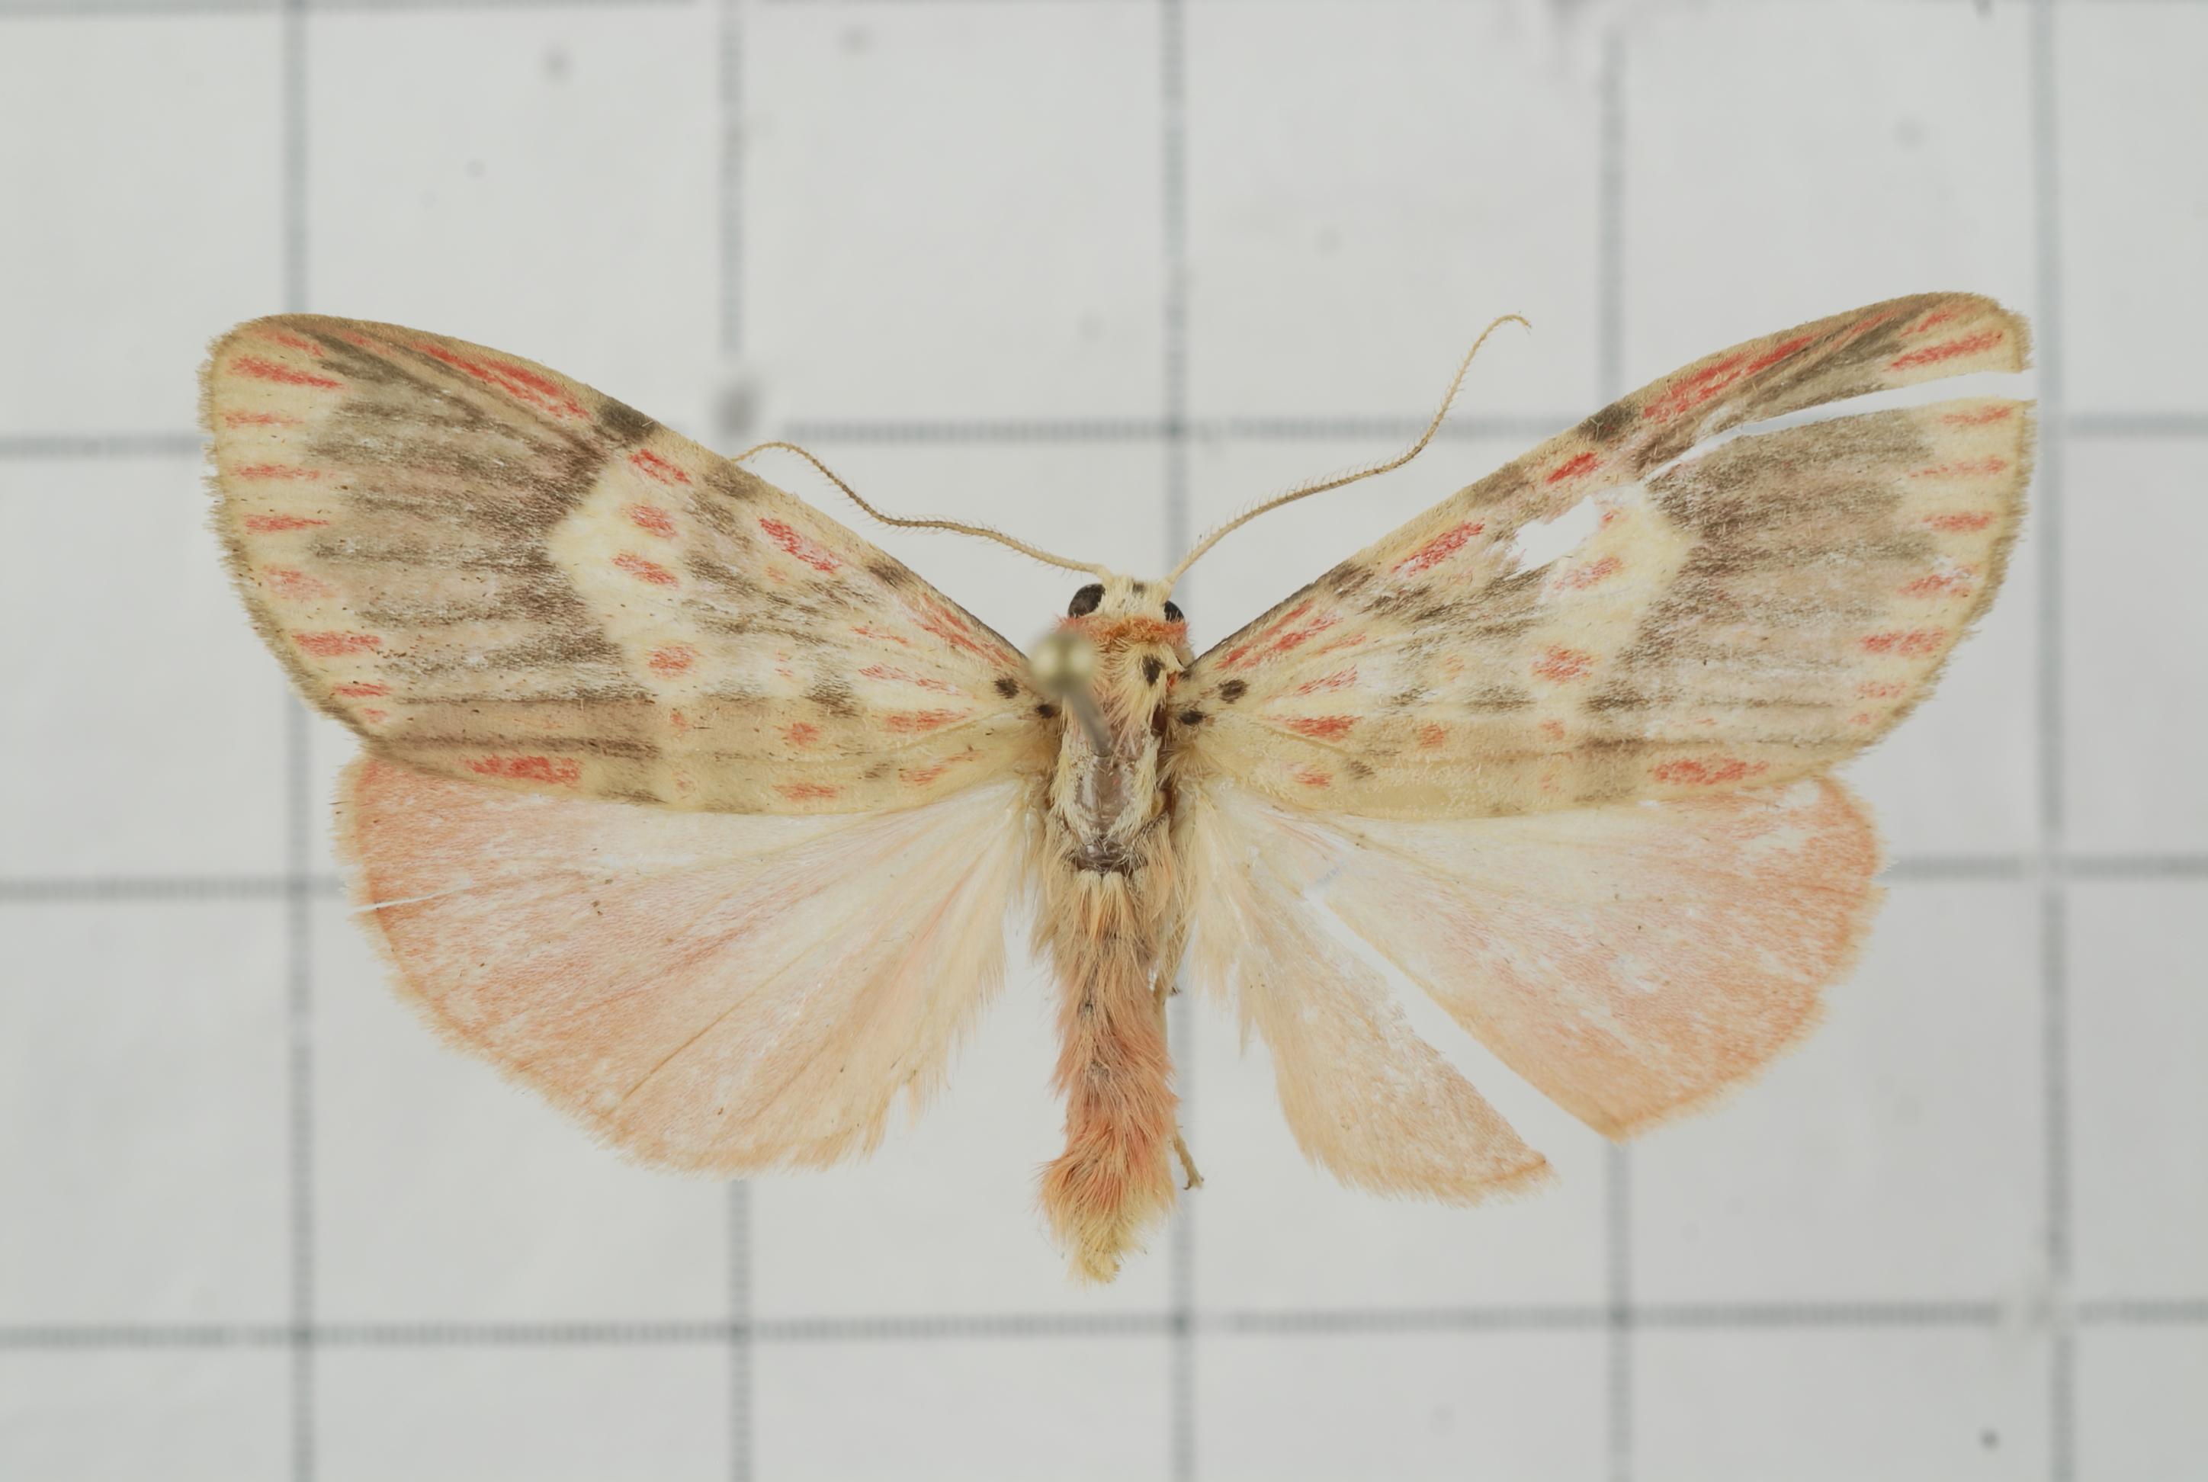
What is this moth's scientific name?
Barsine fuscozonata
